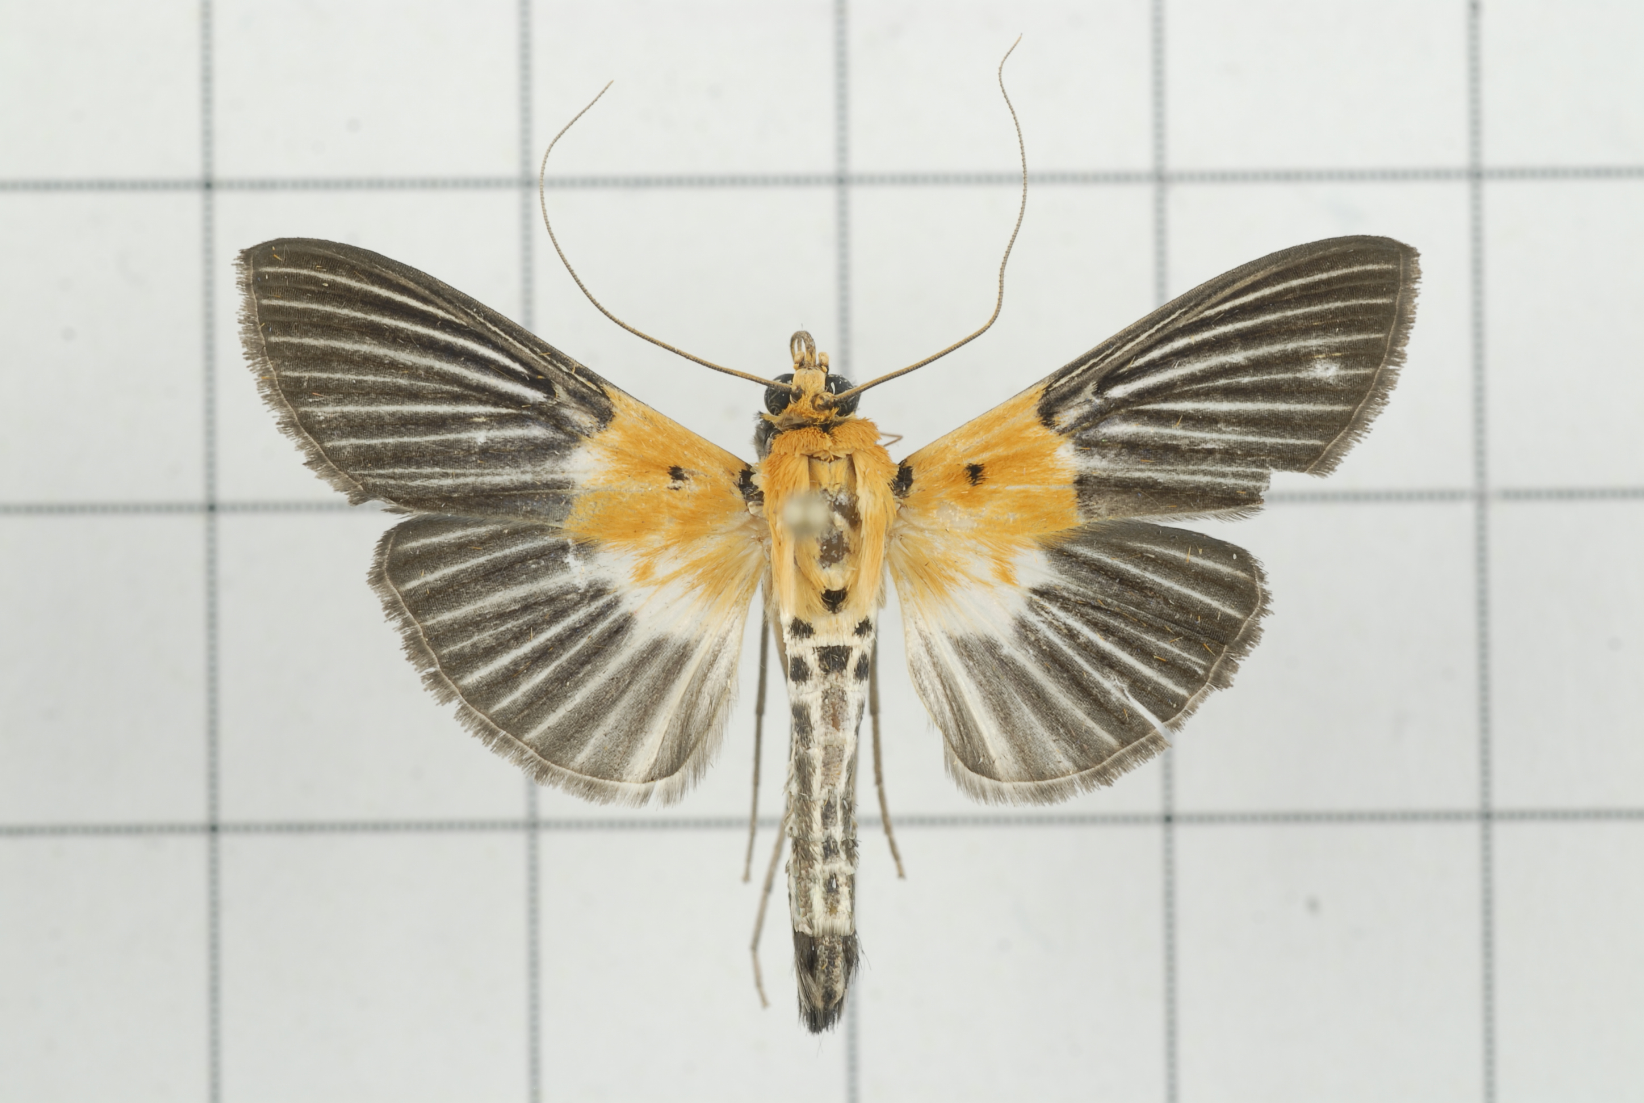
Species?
Nevrina procopia
